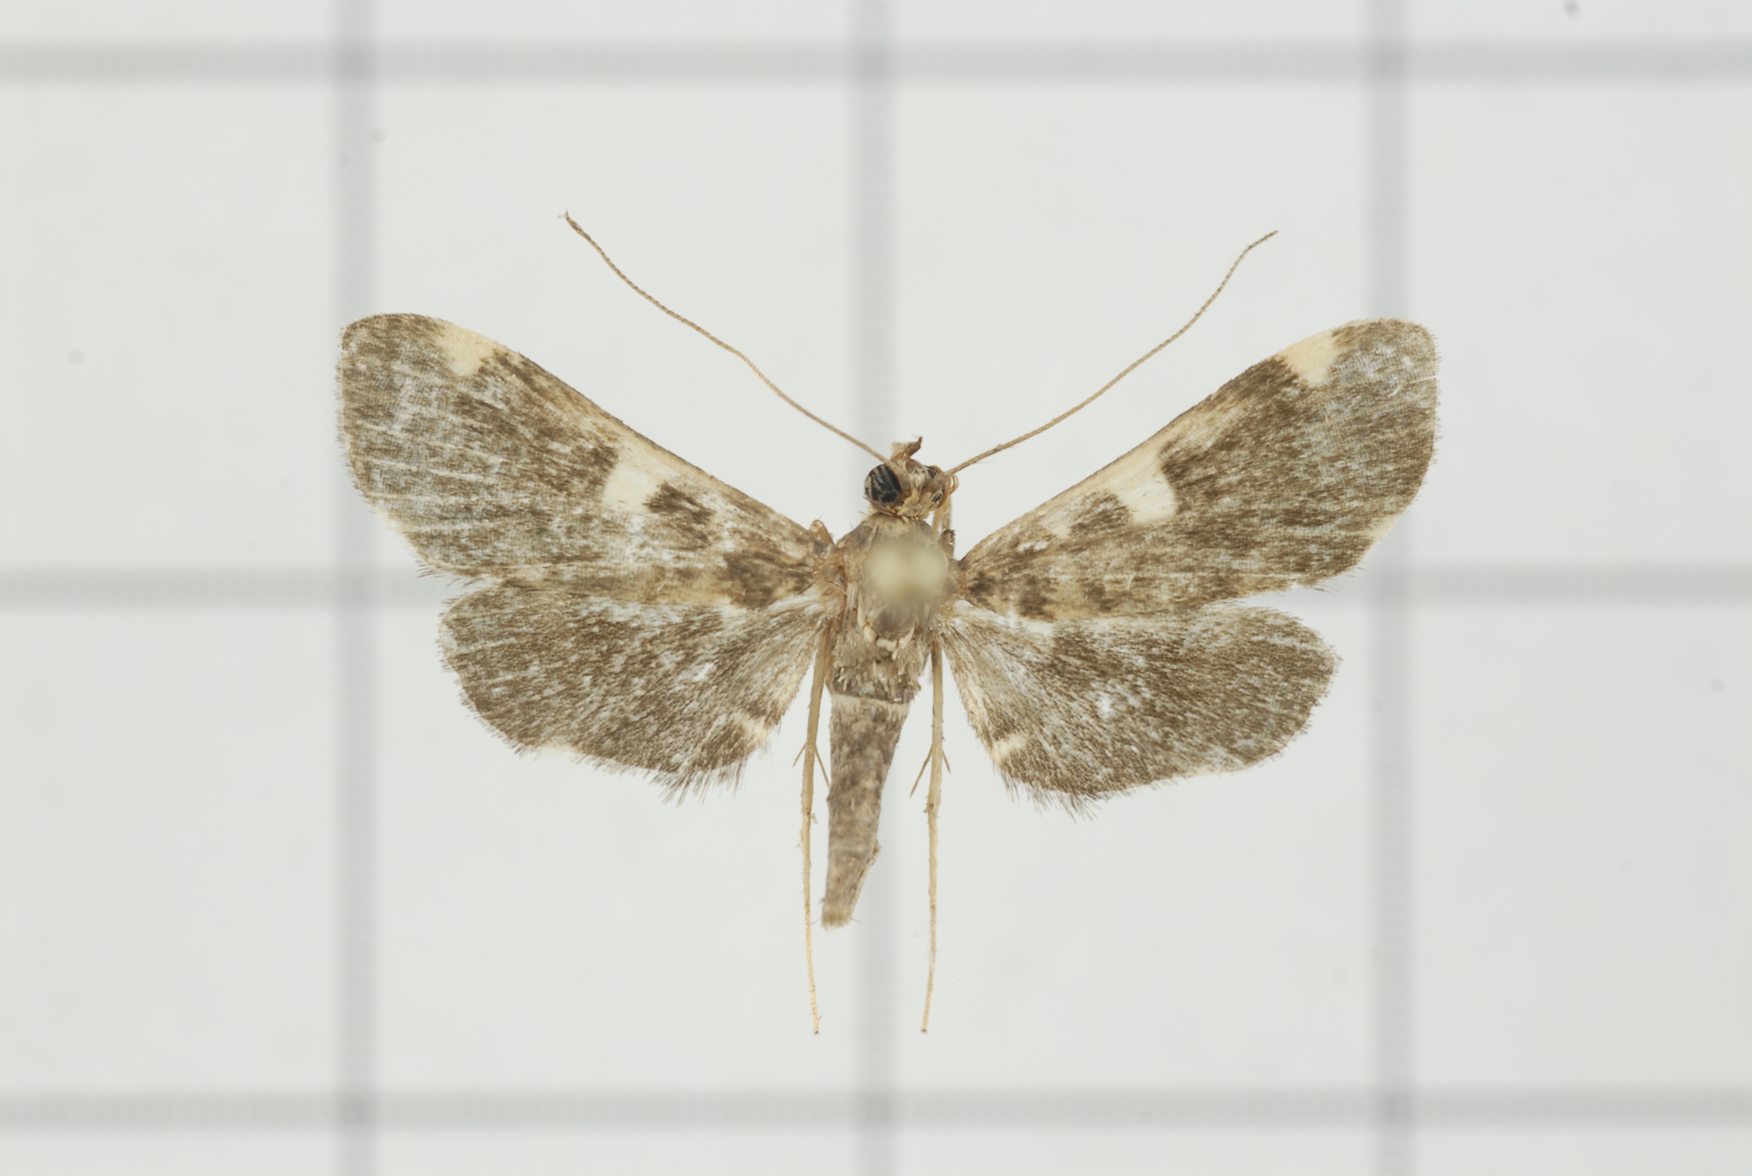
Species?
Piletocera aegimiusalis
